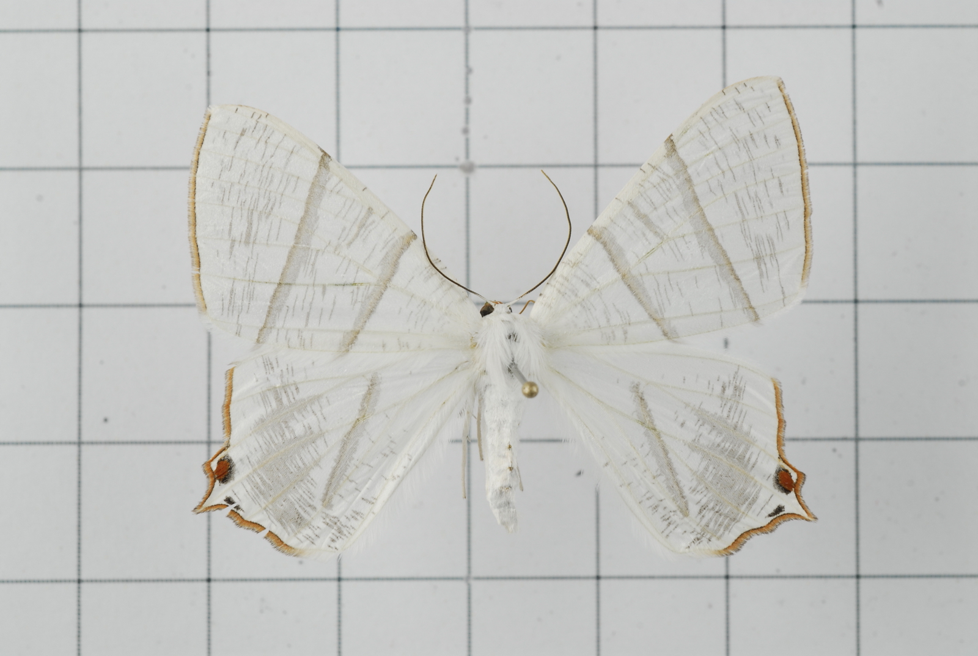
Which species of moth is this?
Ourapteryx similaria horishana
